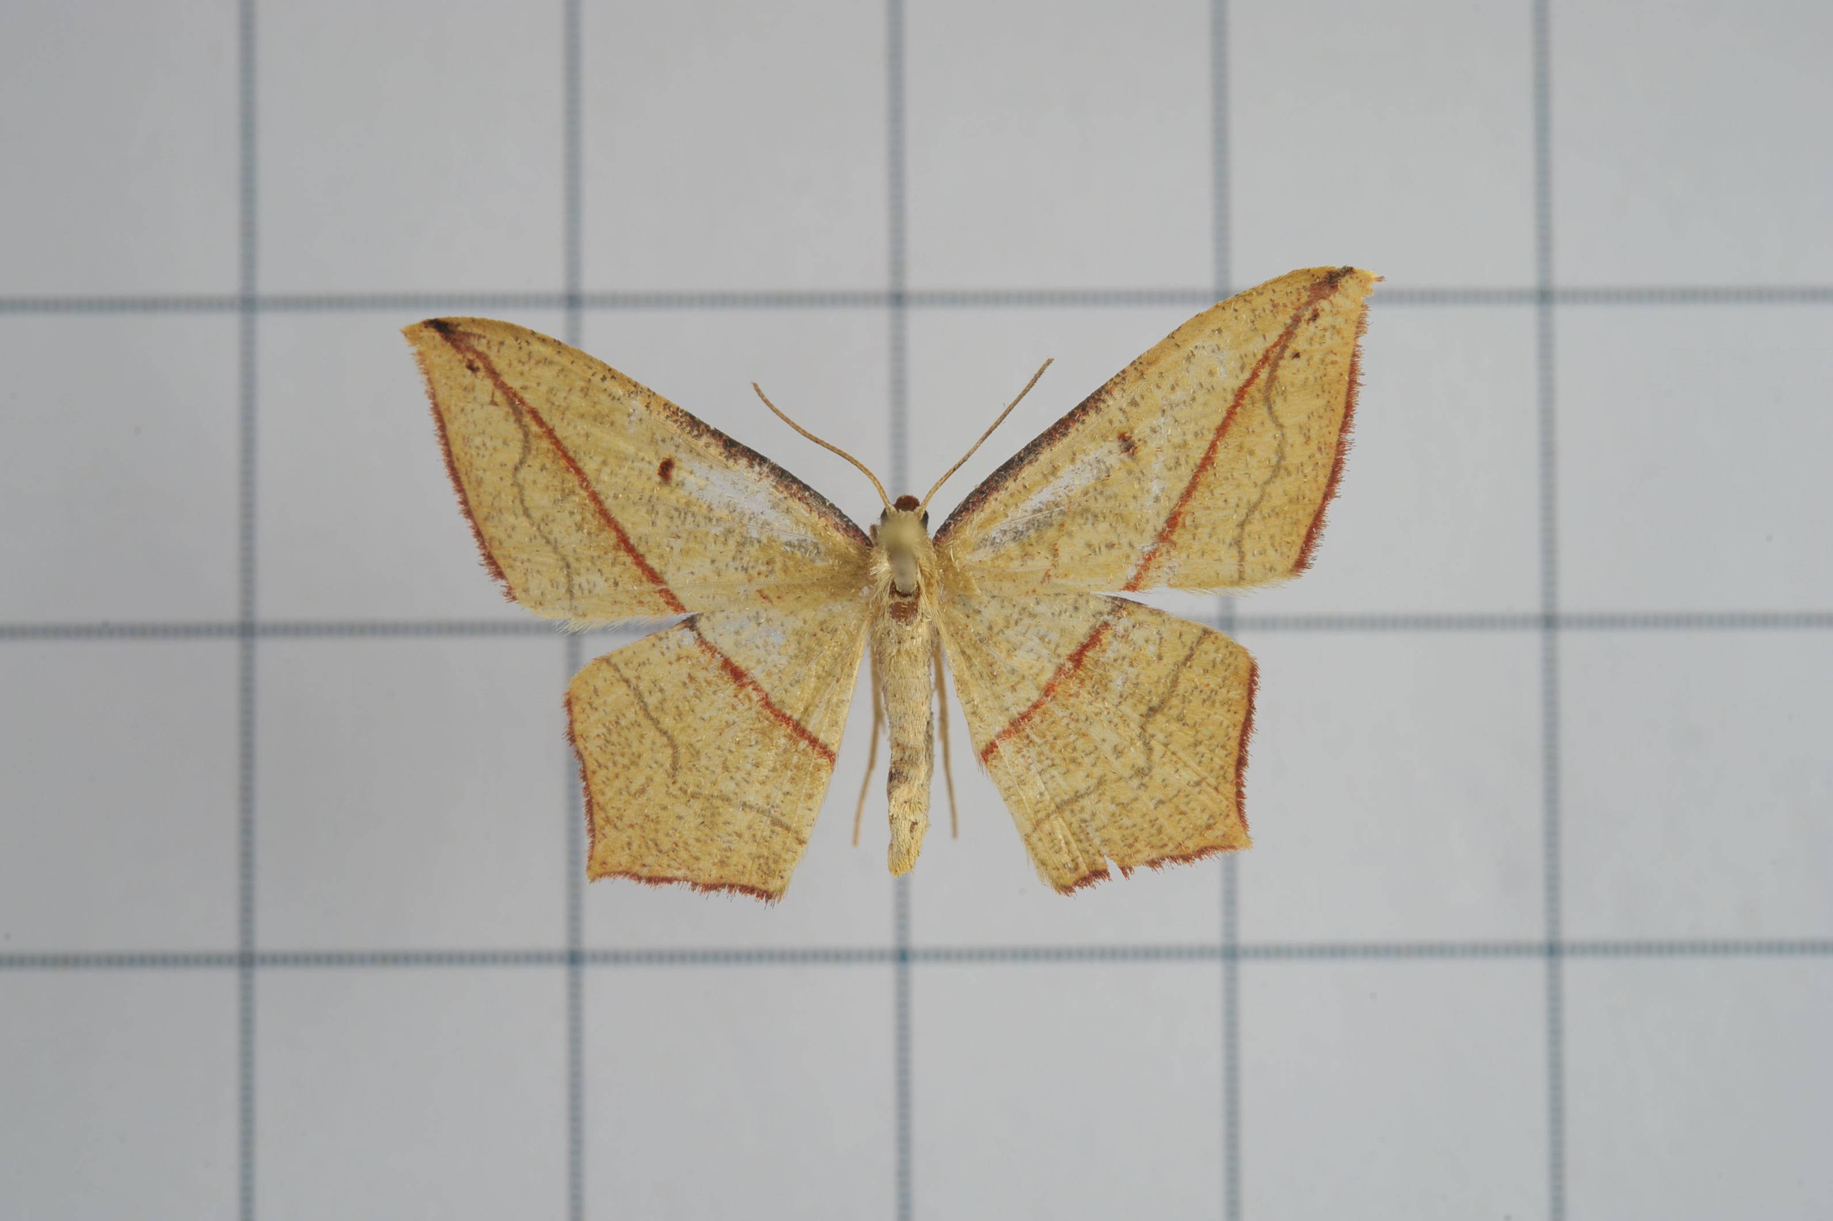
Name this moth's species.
Timandra convectaria
